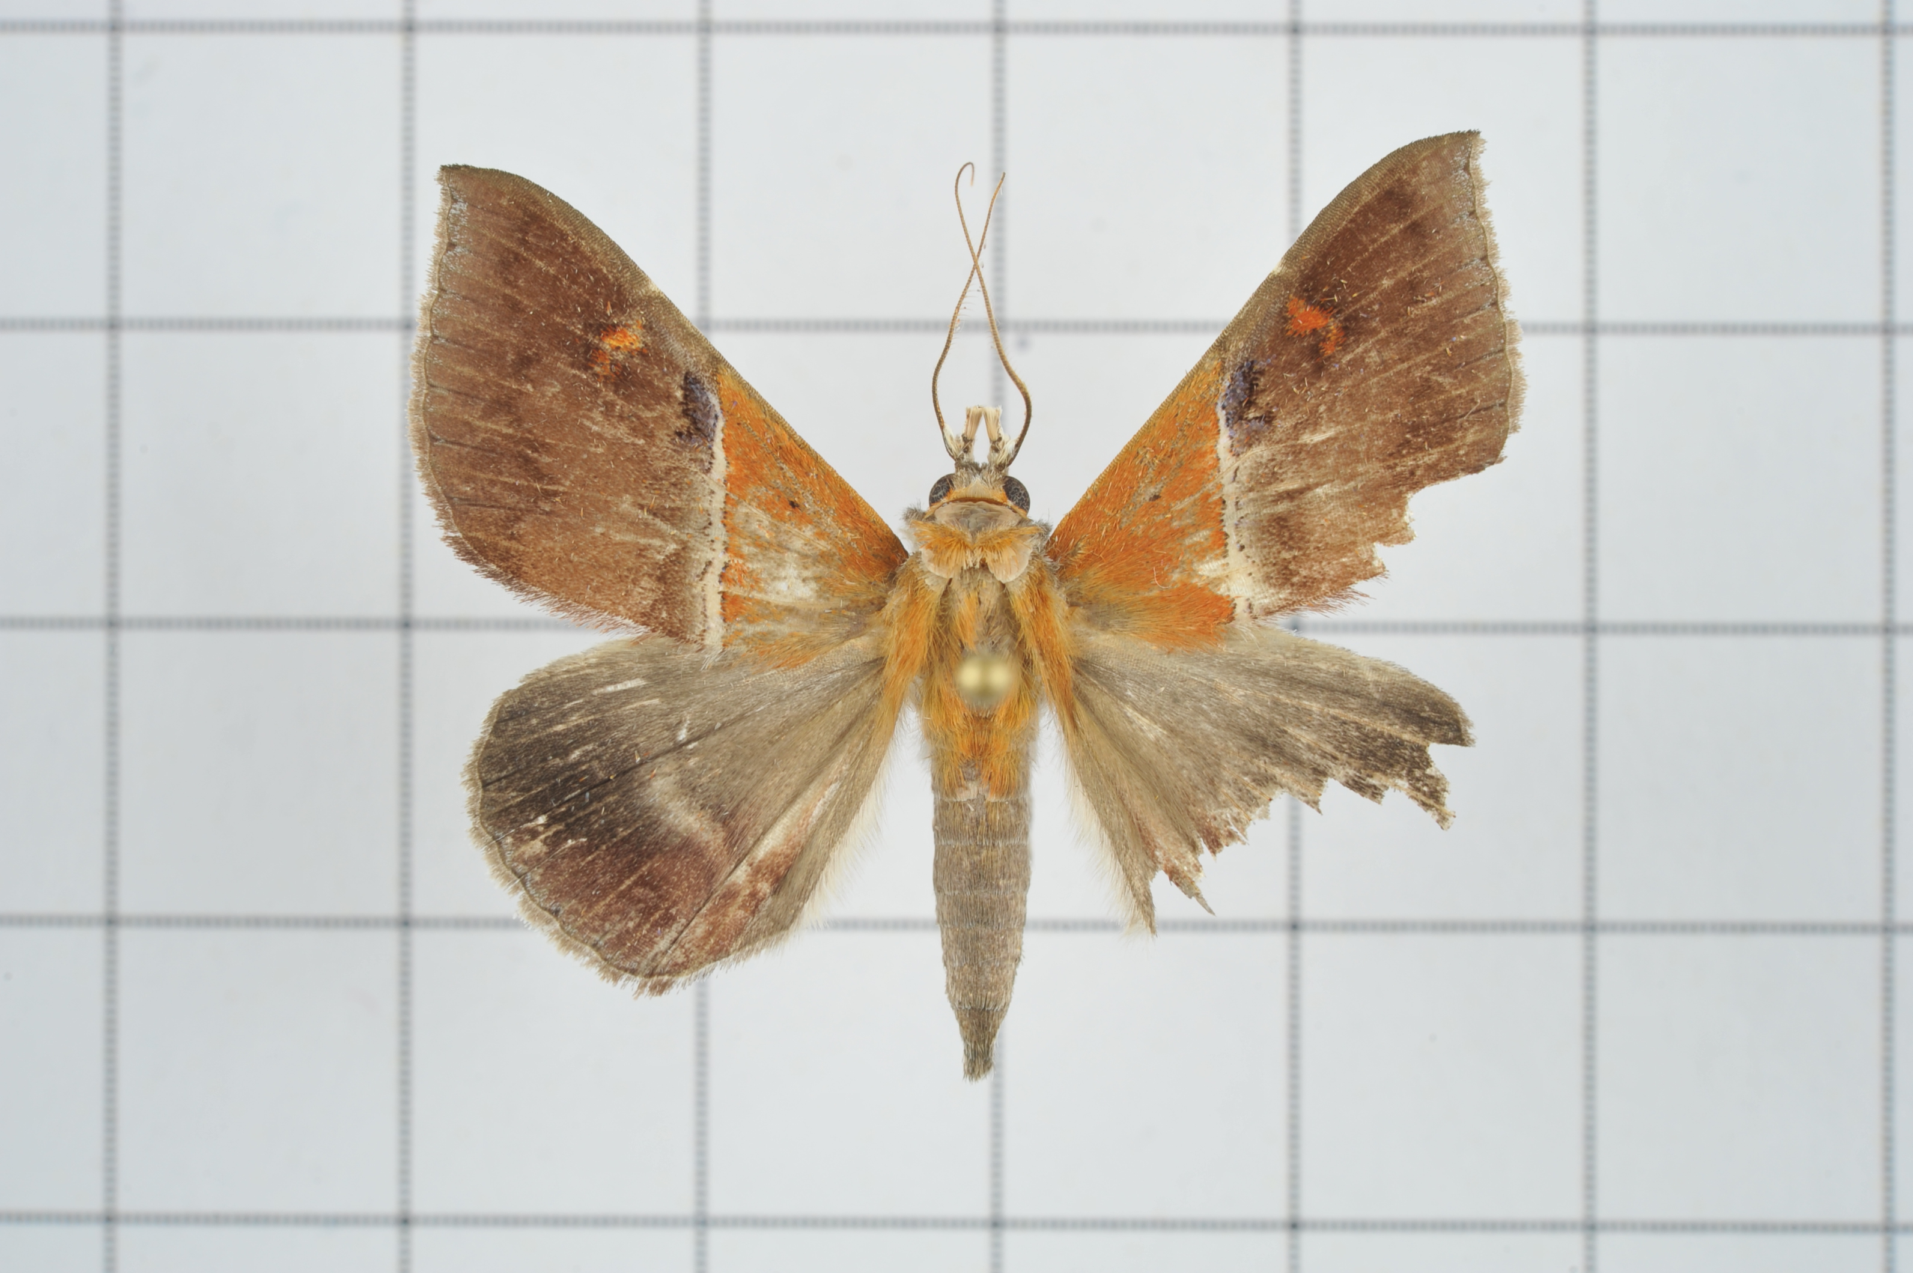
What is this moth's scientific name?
Sympis rufibasis
